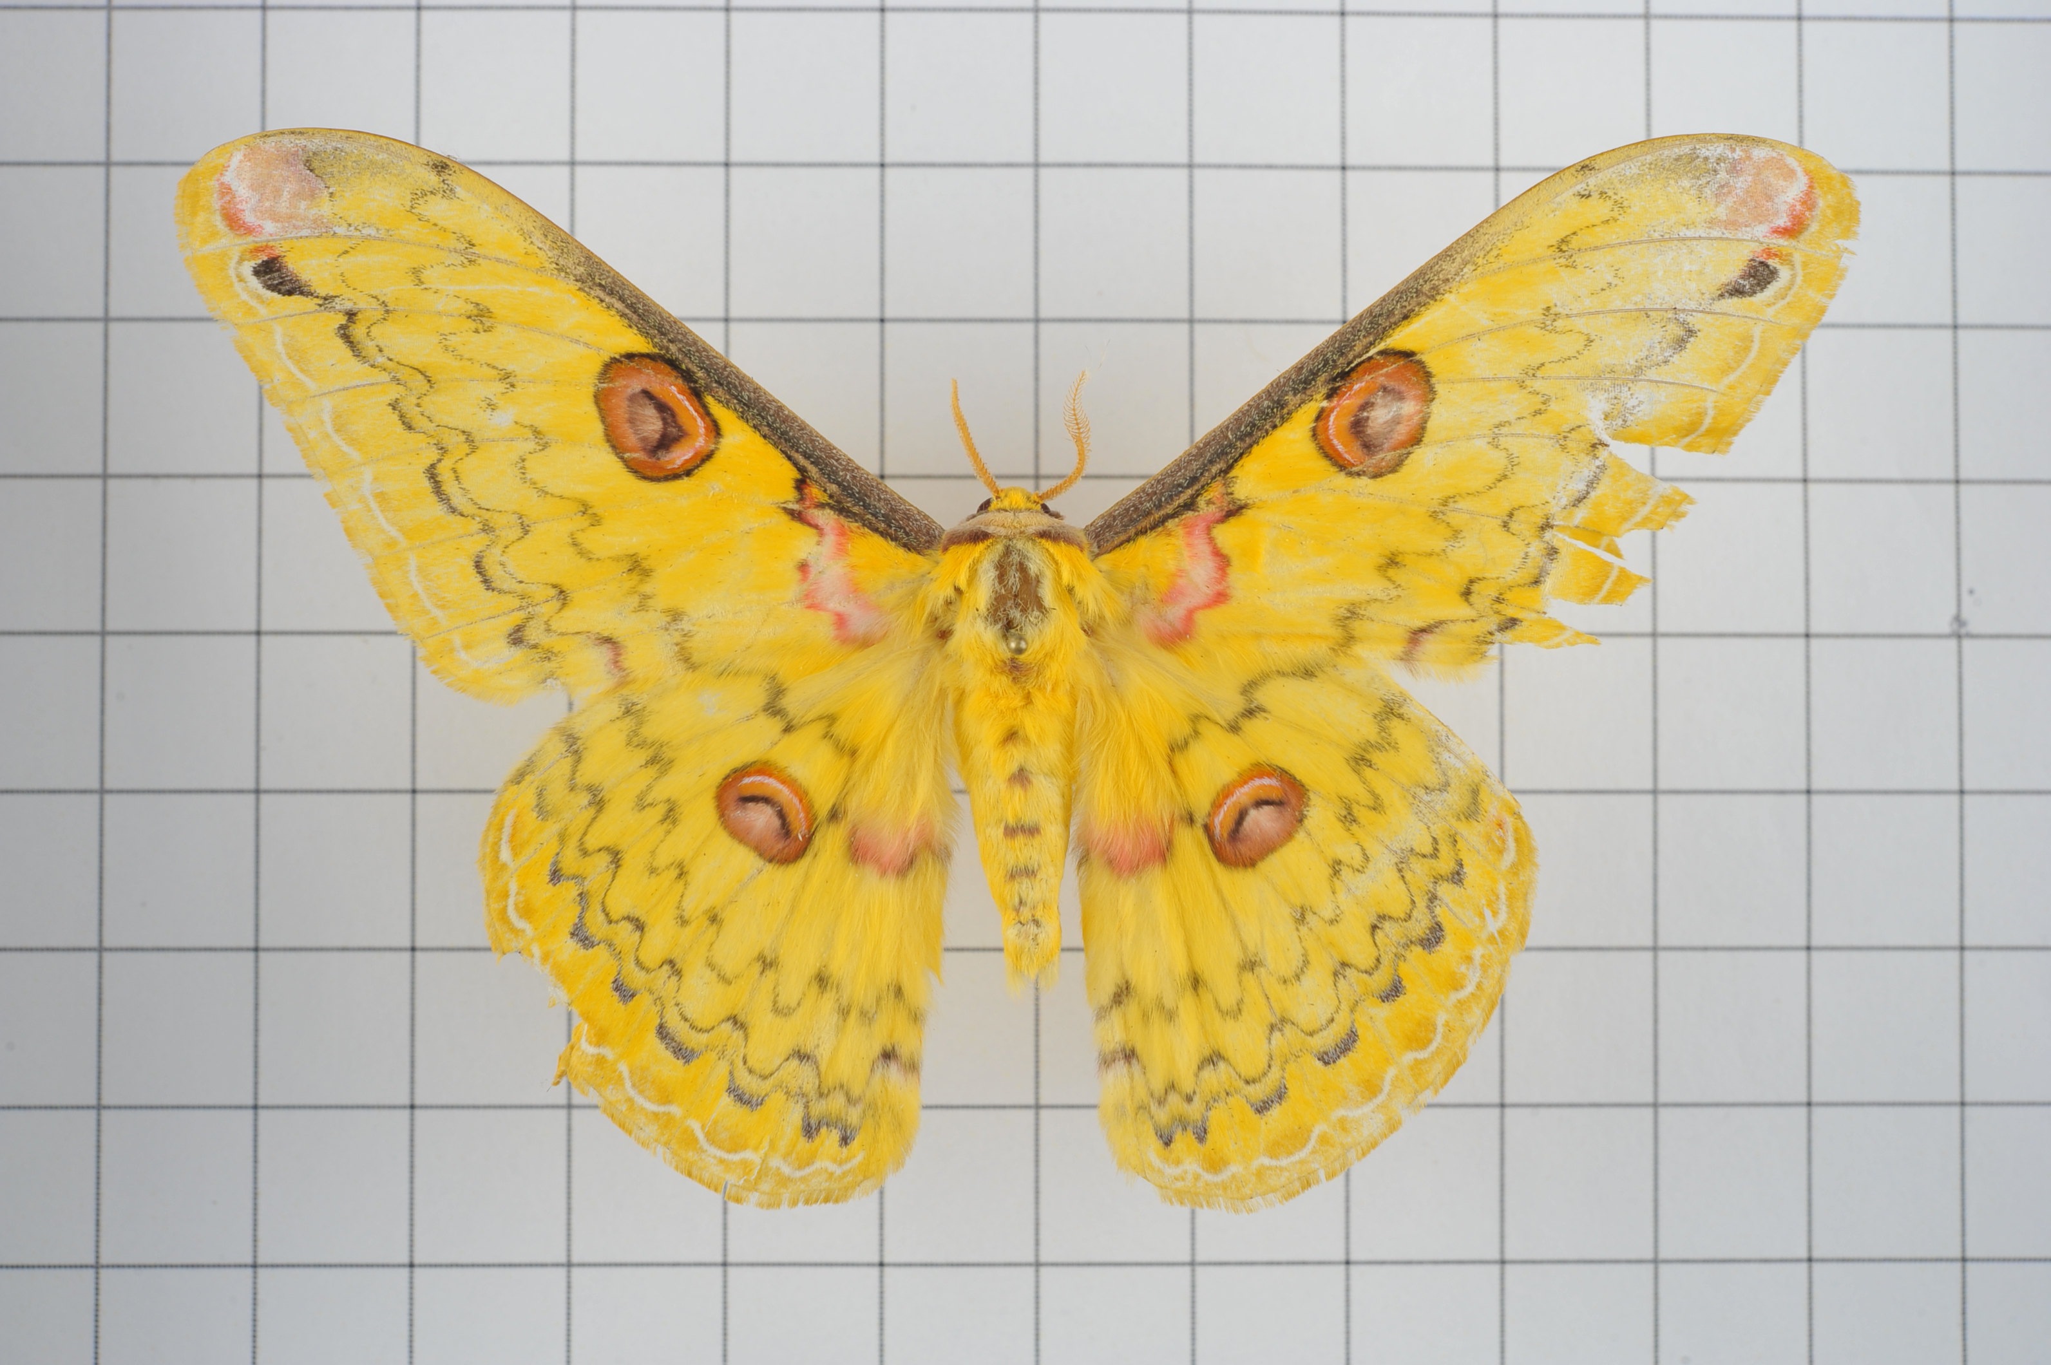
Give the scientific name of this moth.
Loepa formosensis
